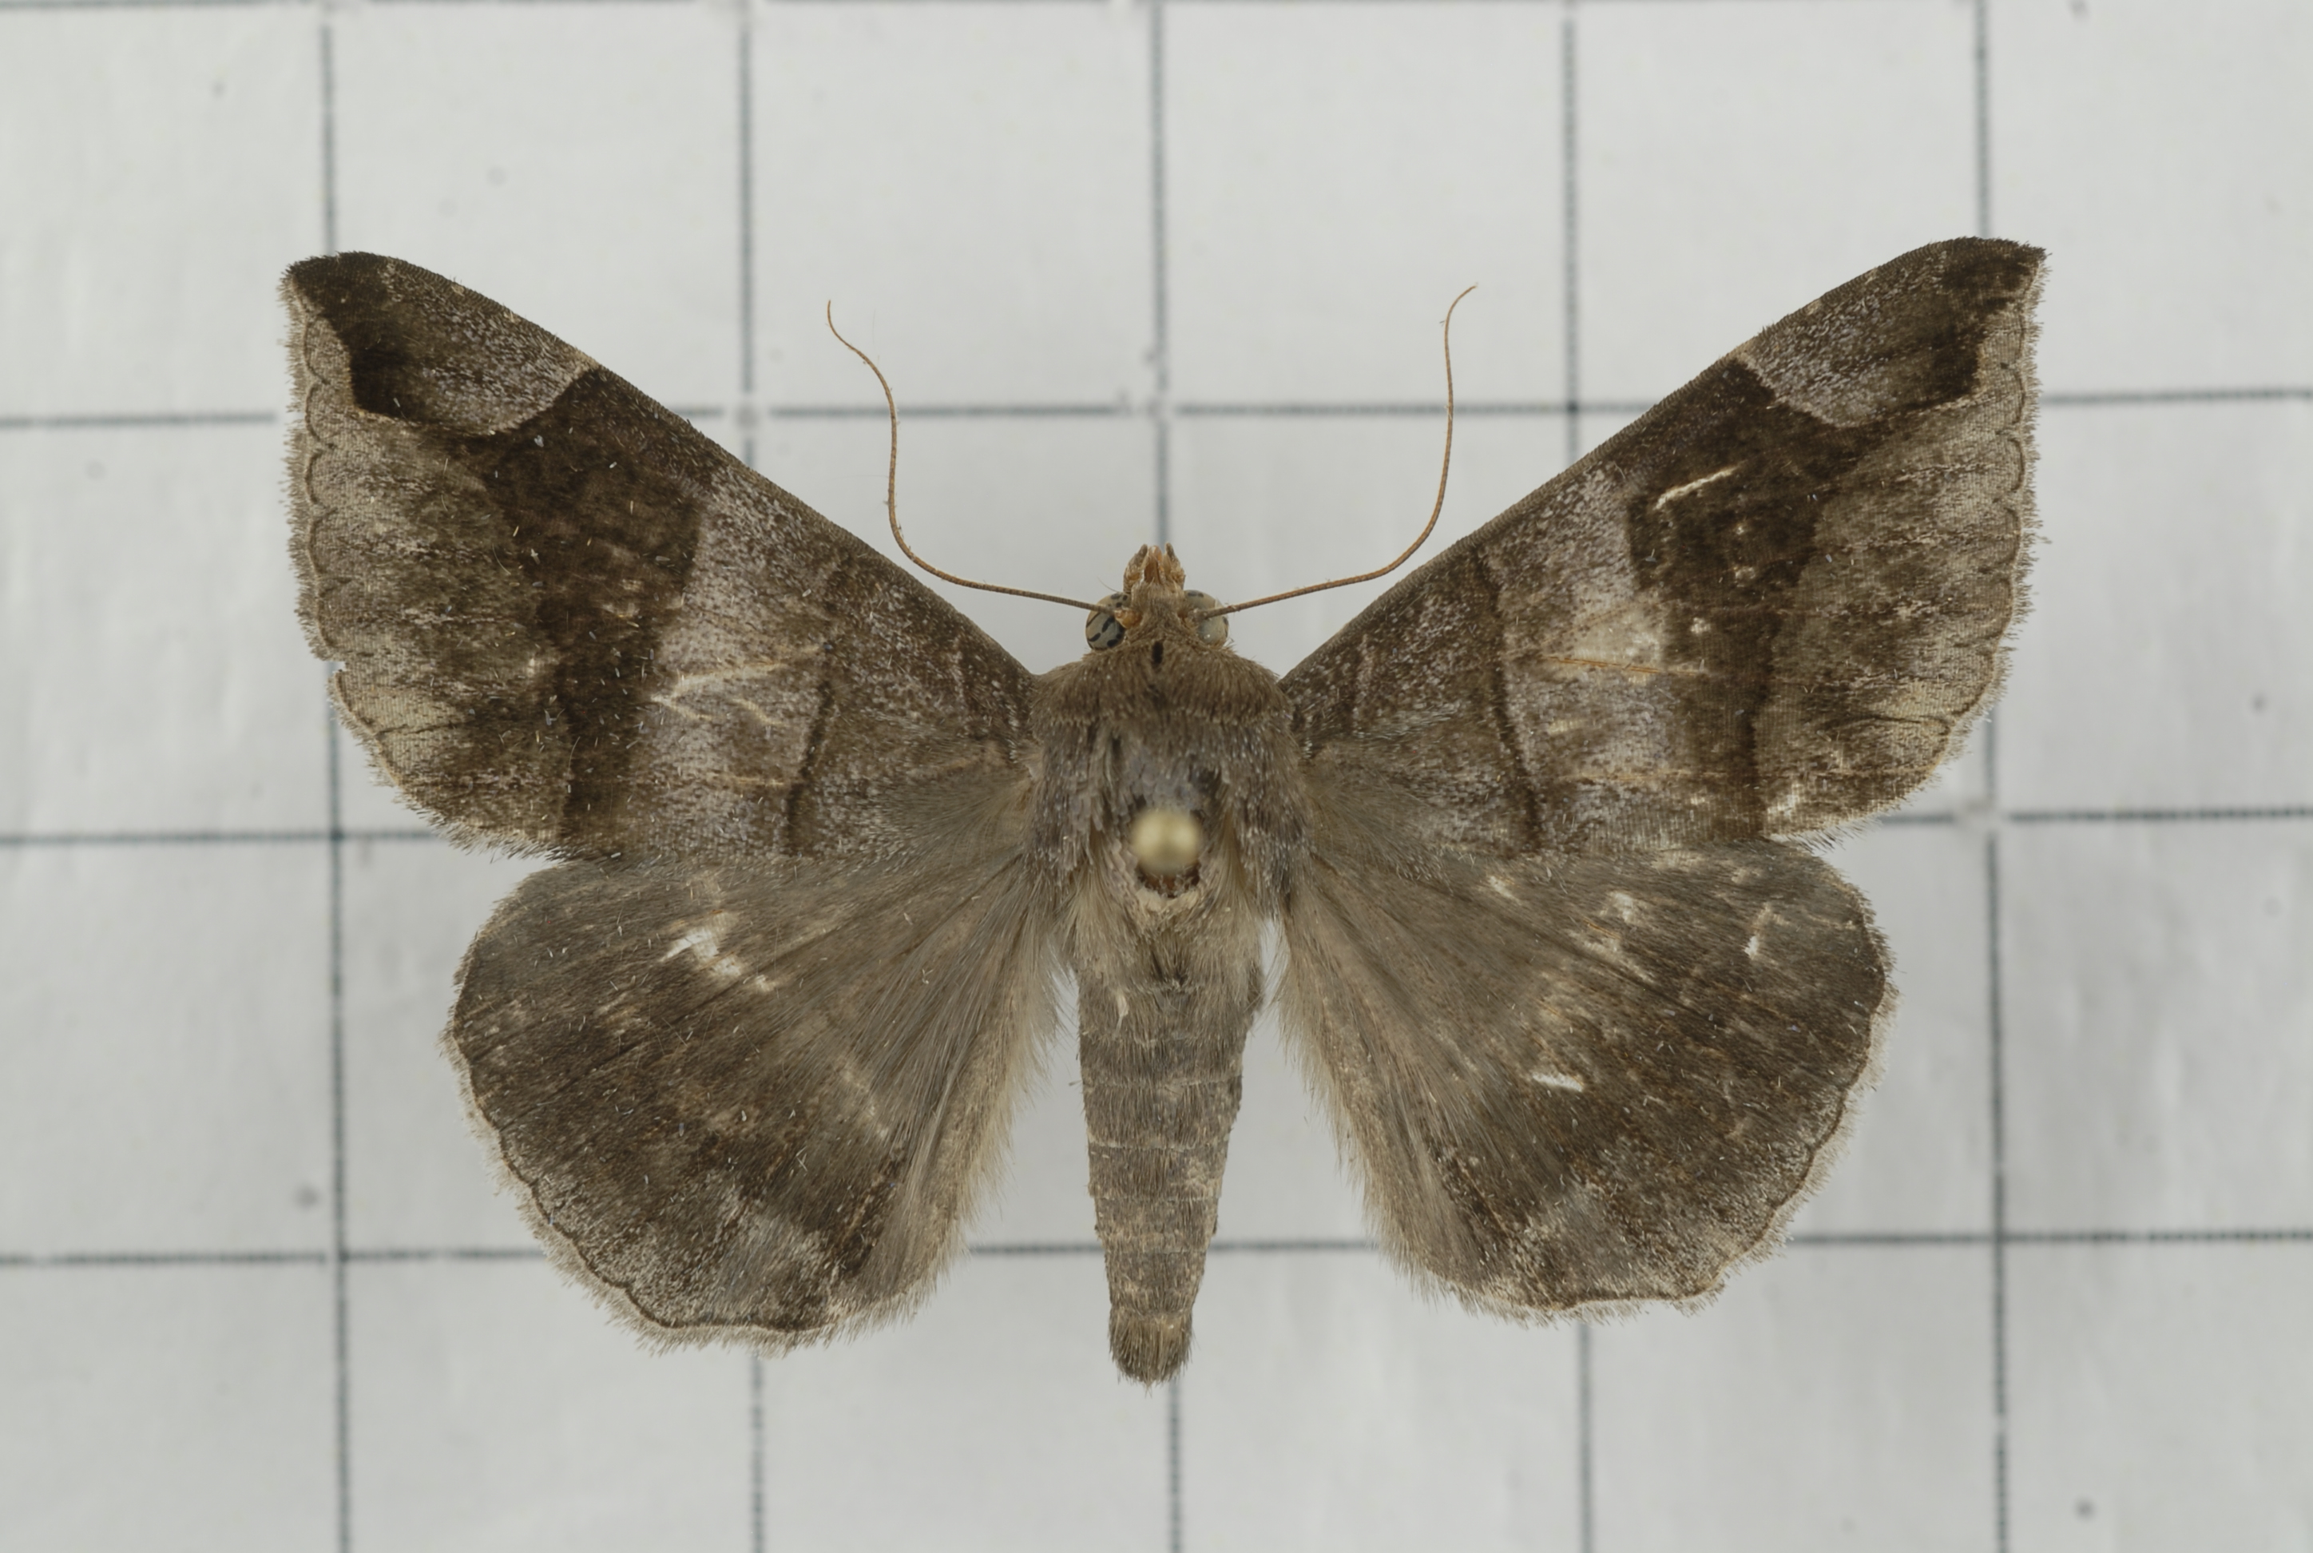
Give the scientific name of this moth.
Bastilla amygdalis
